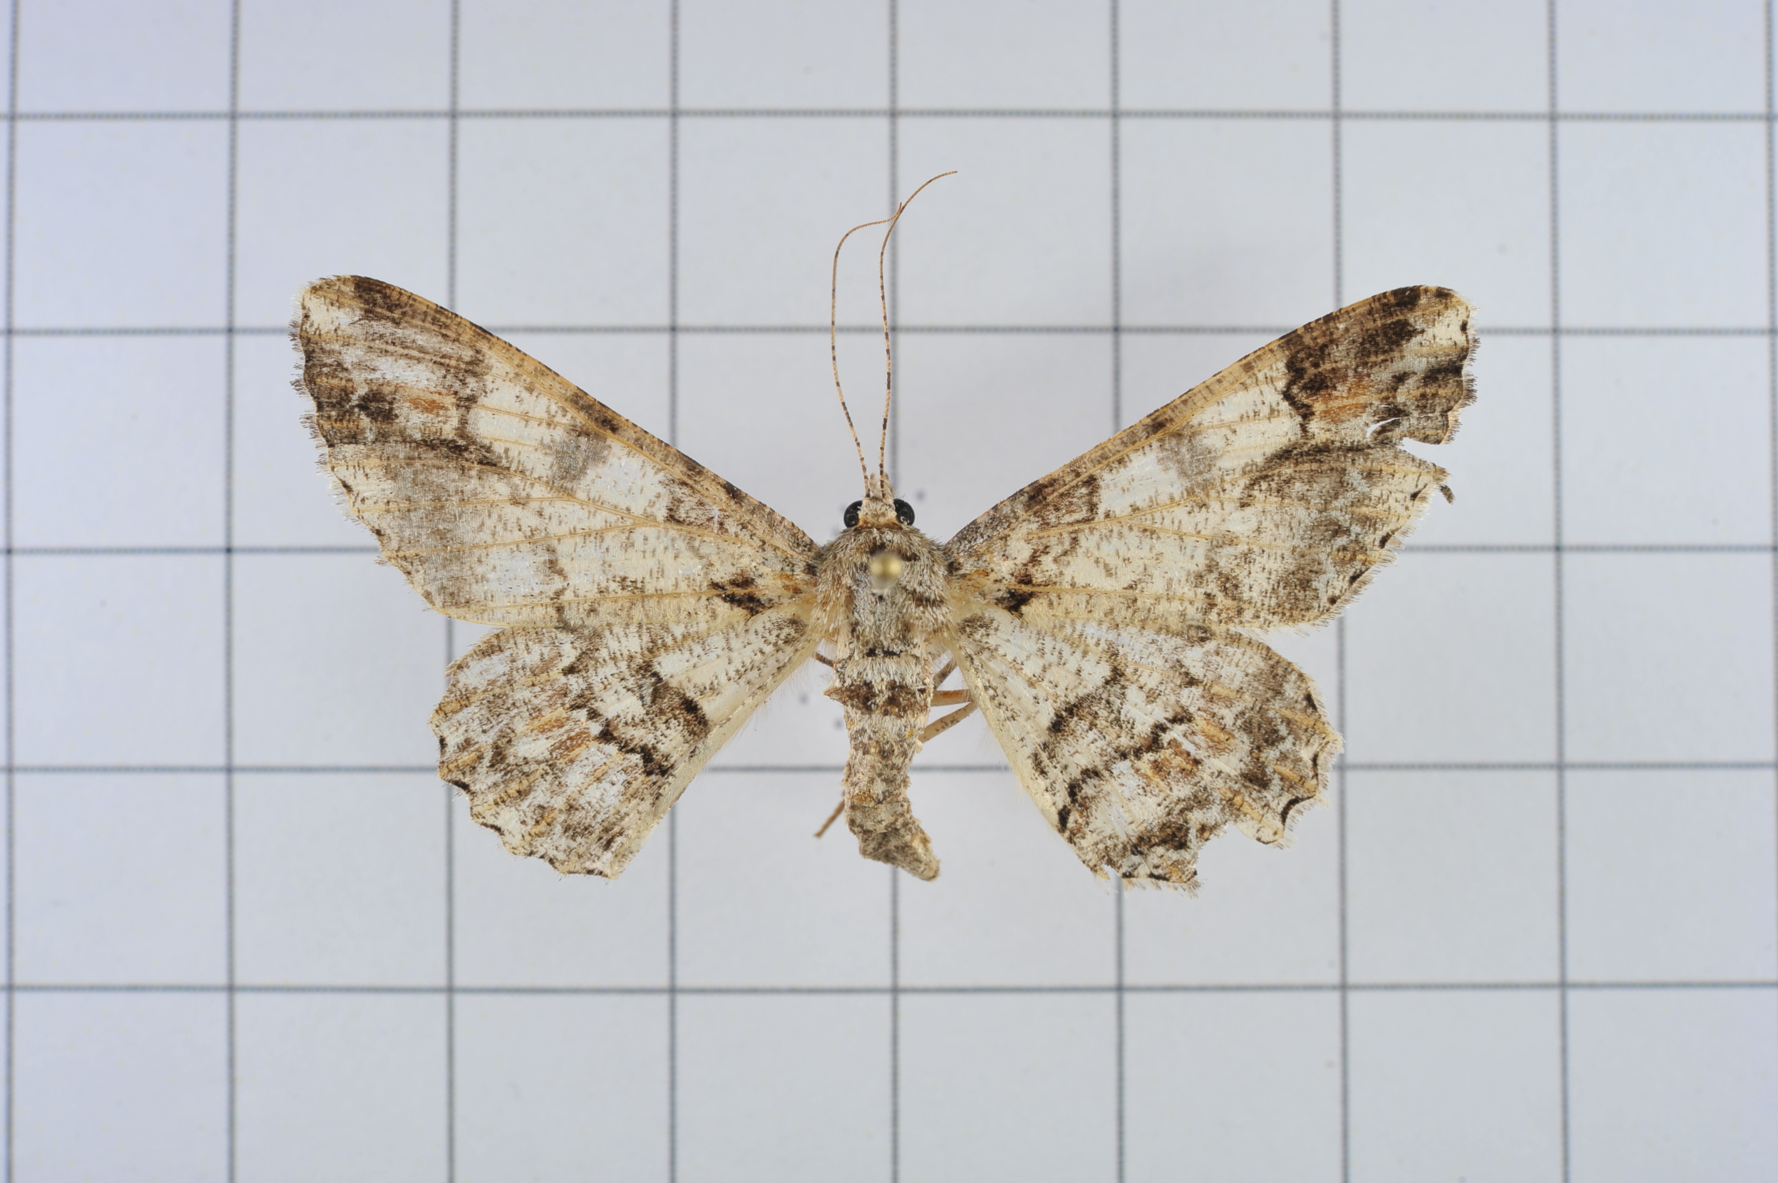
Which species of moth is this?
Cleora fraterna
